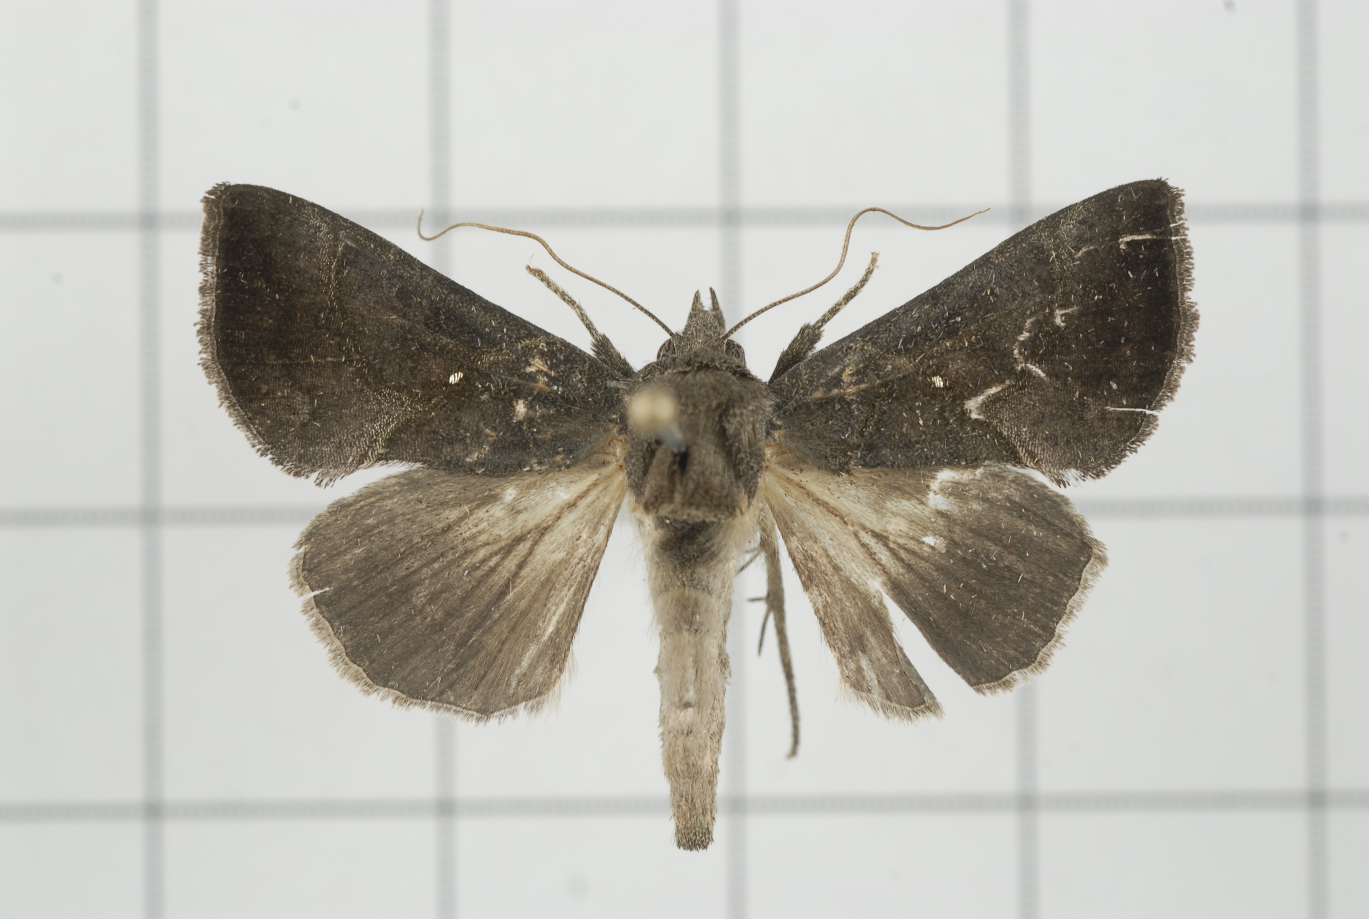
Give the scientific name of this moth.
Chrysodeixis heberachis
